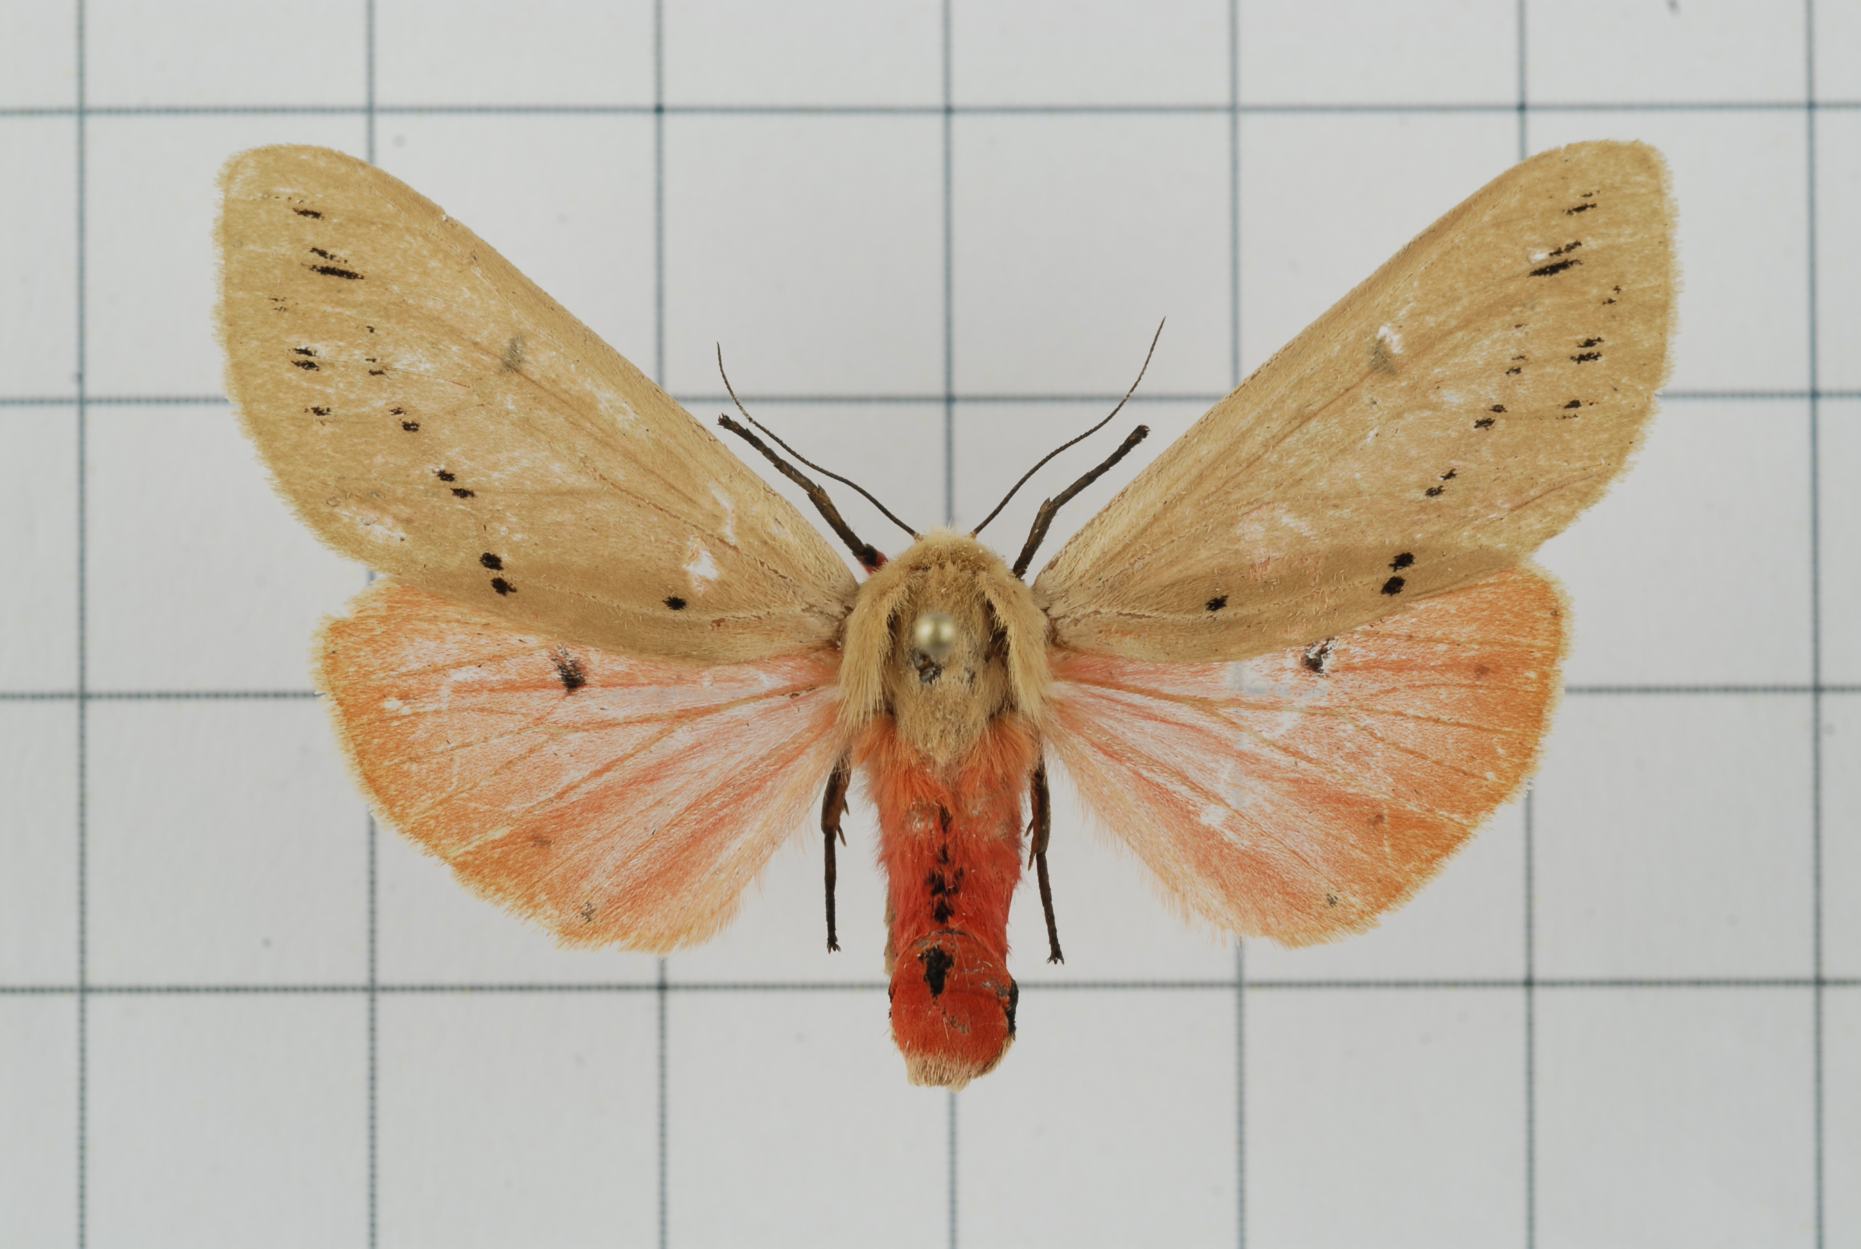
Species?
Spilarctia wilemani
